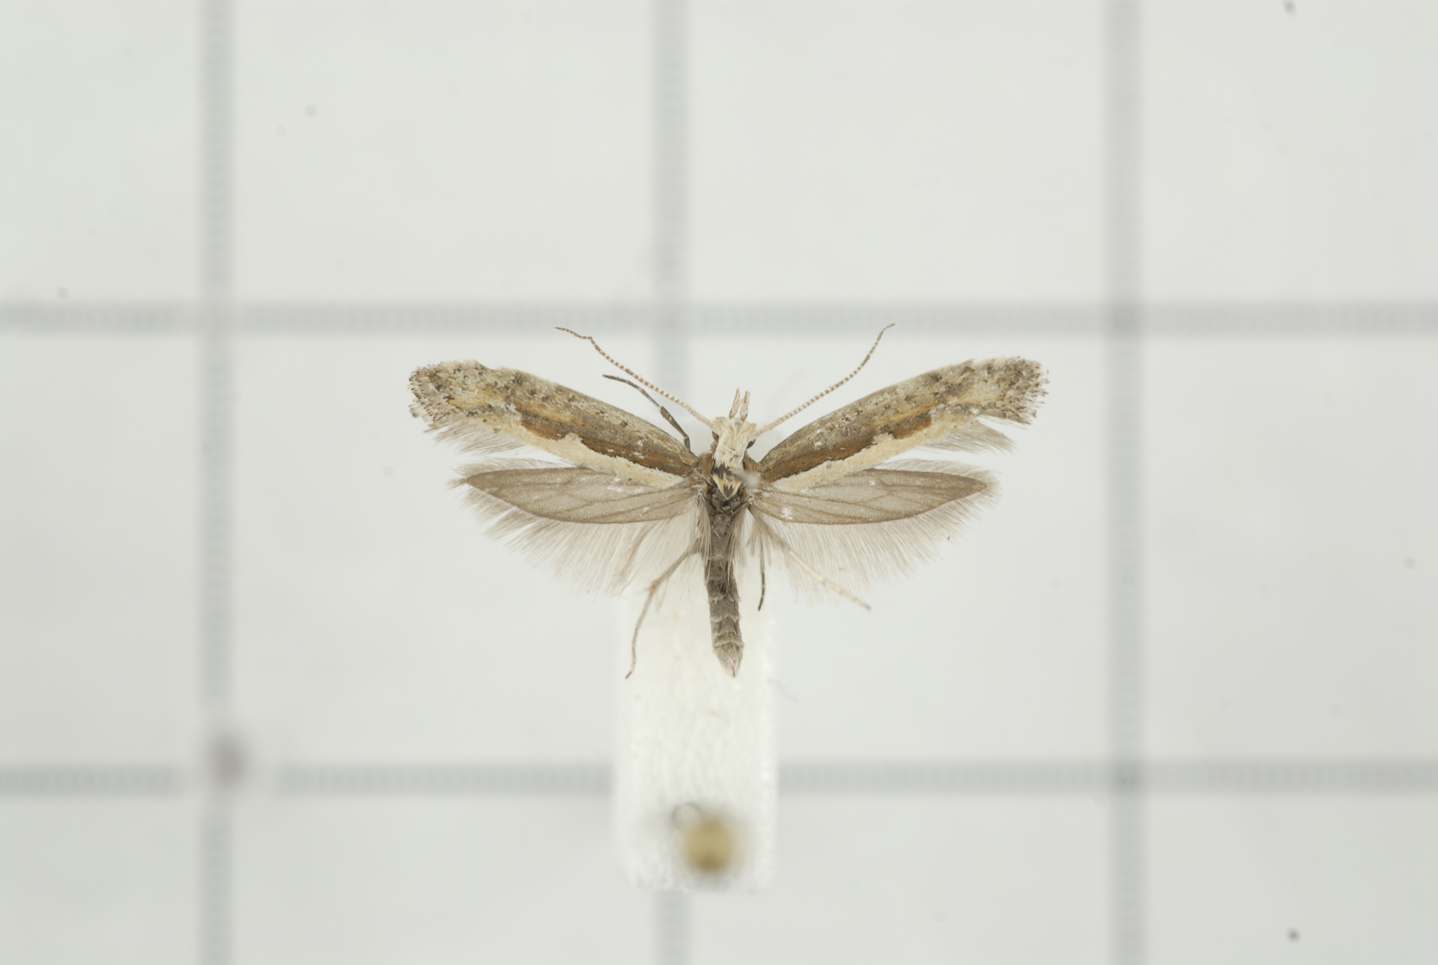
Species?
Plutella xylostella
